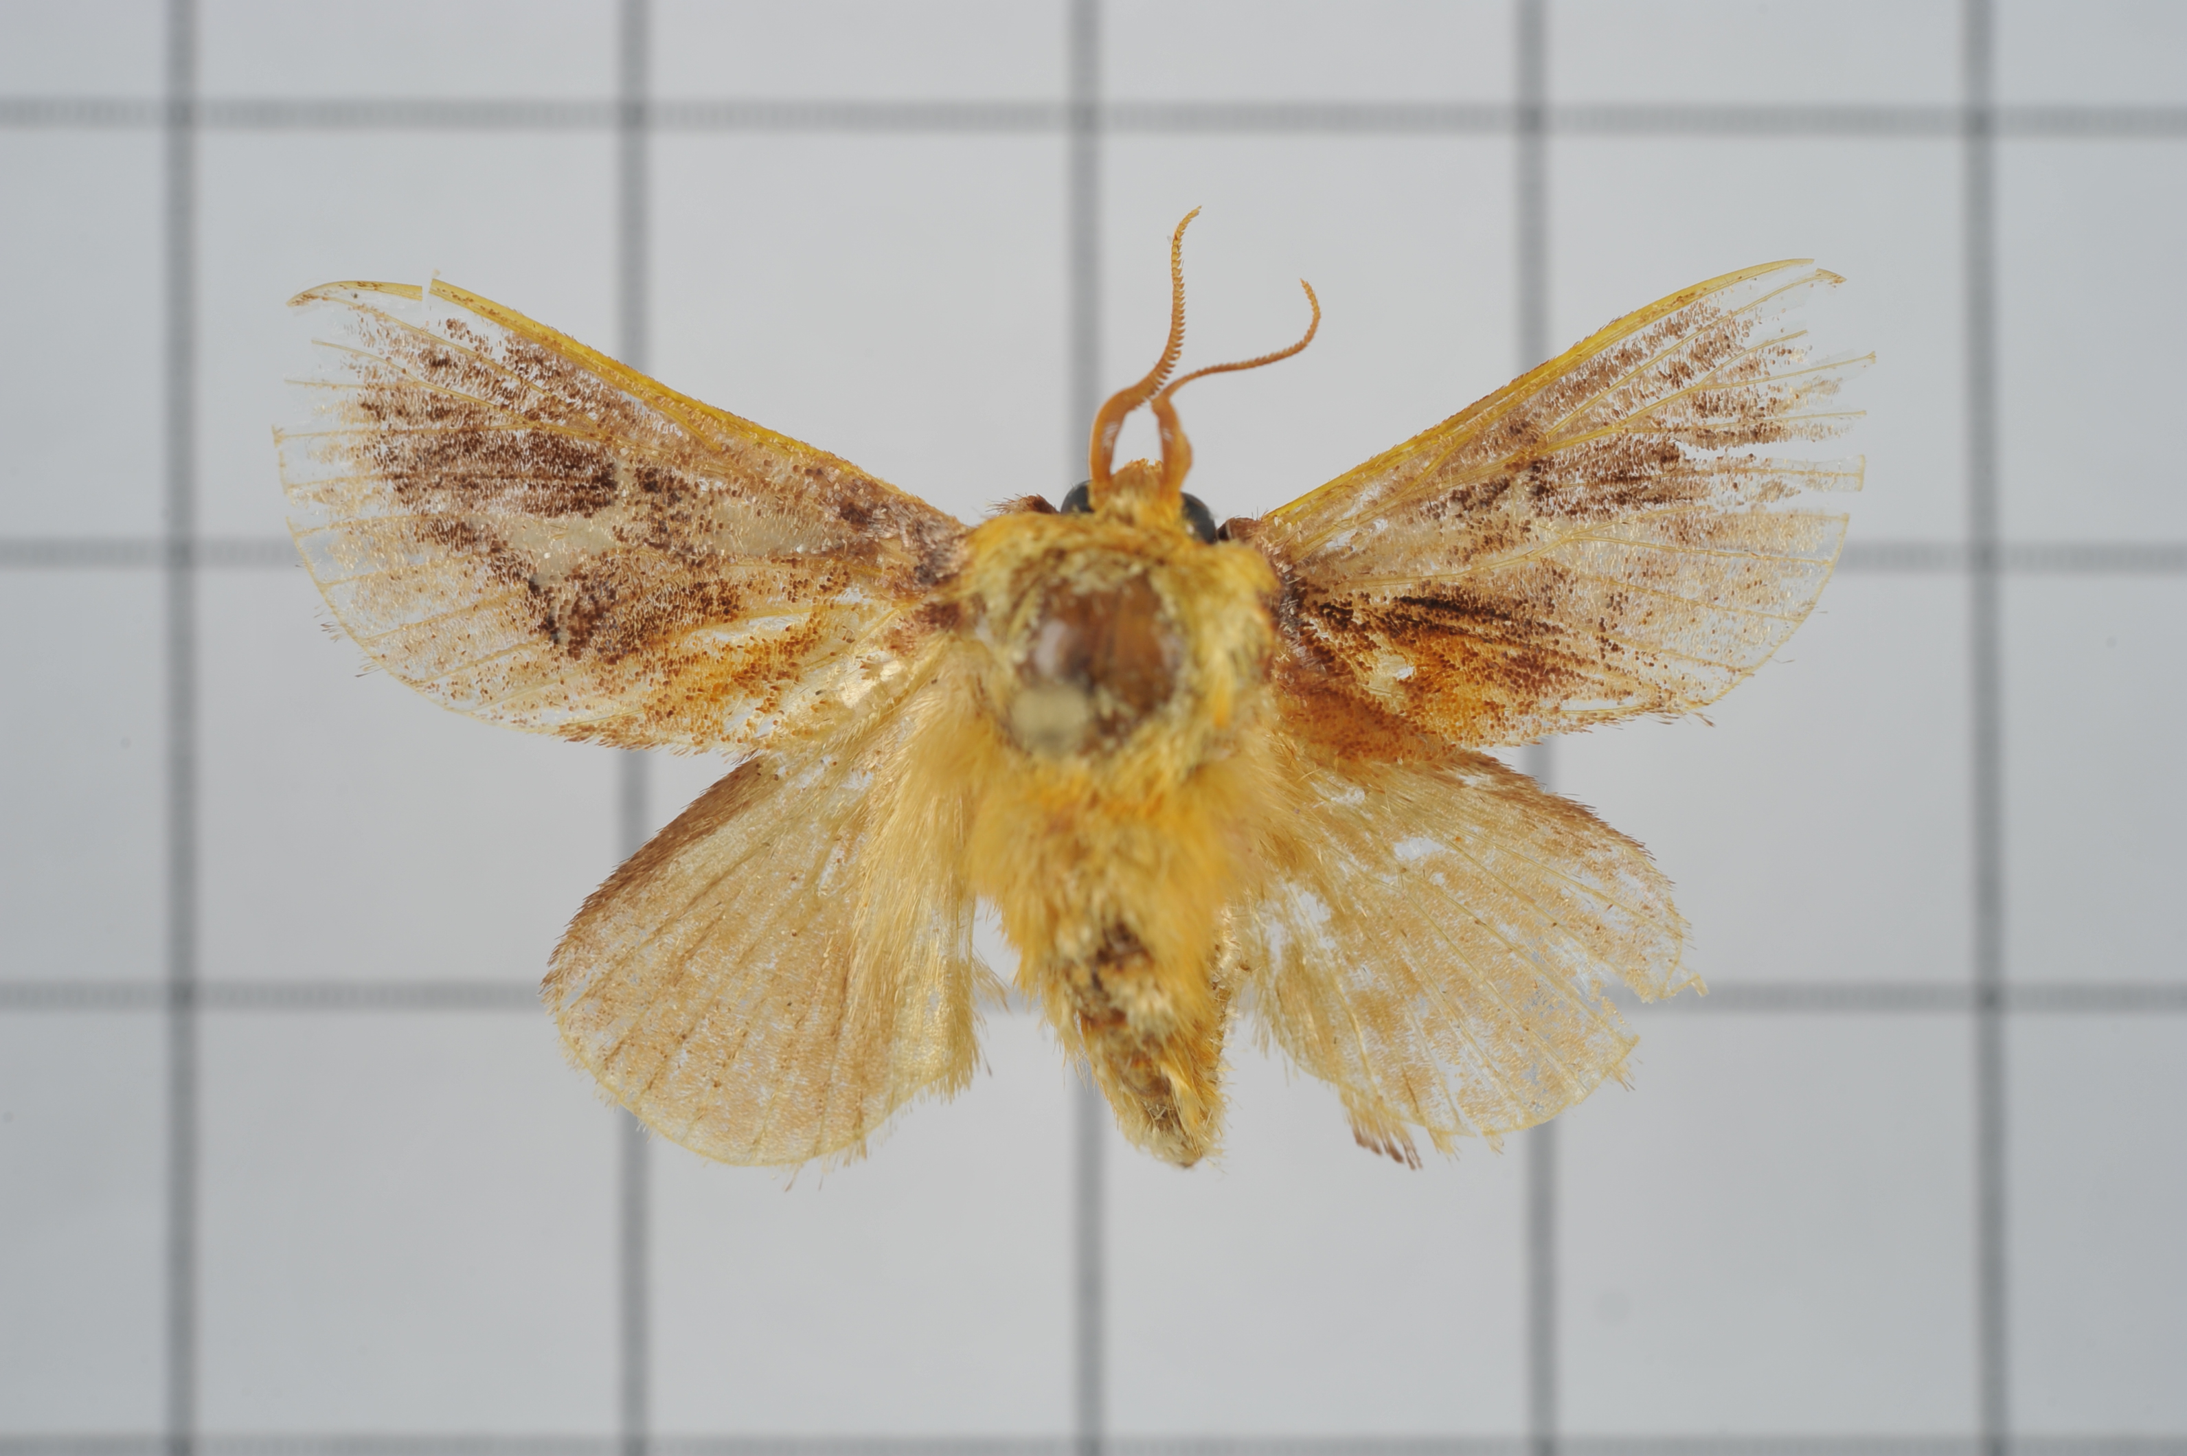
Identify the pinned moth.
Miresa fulgida
